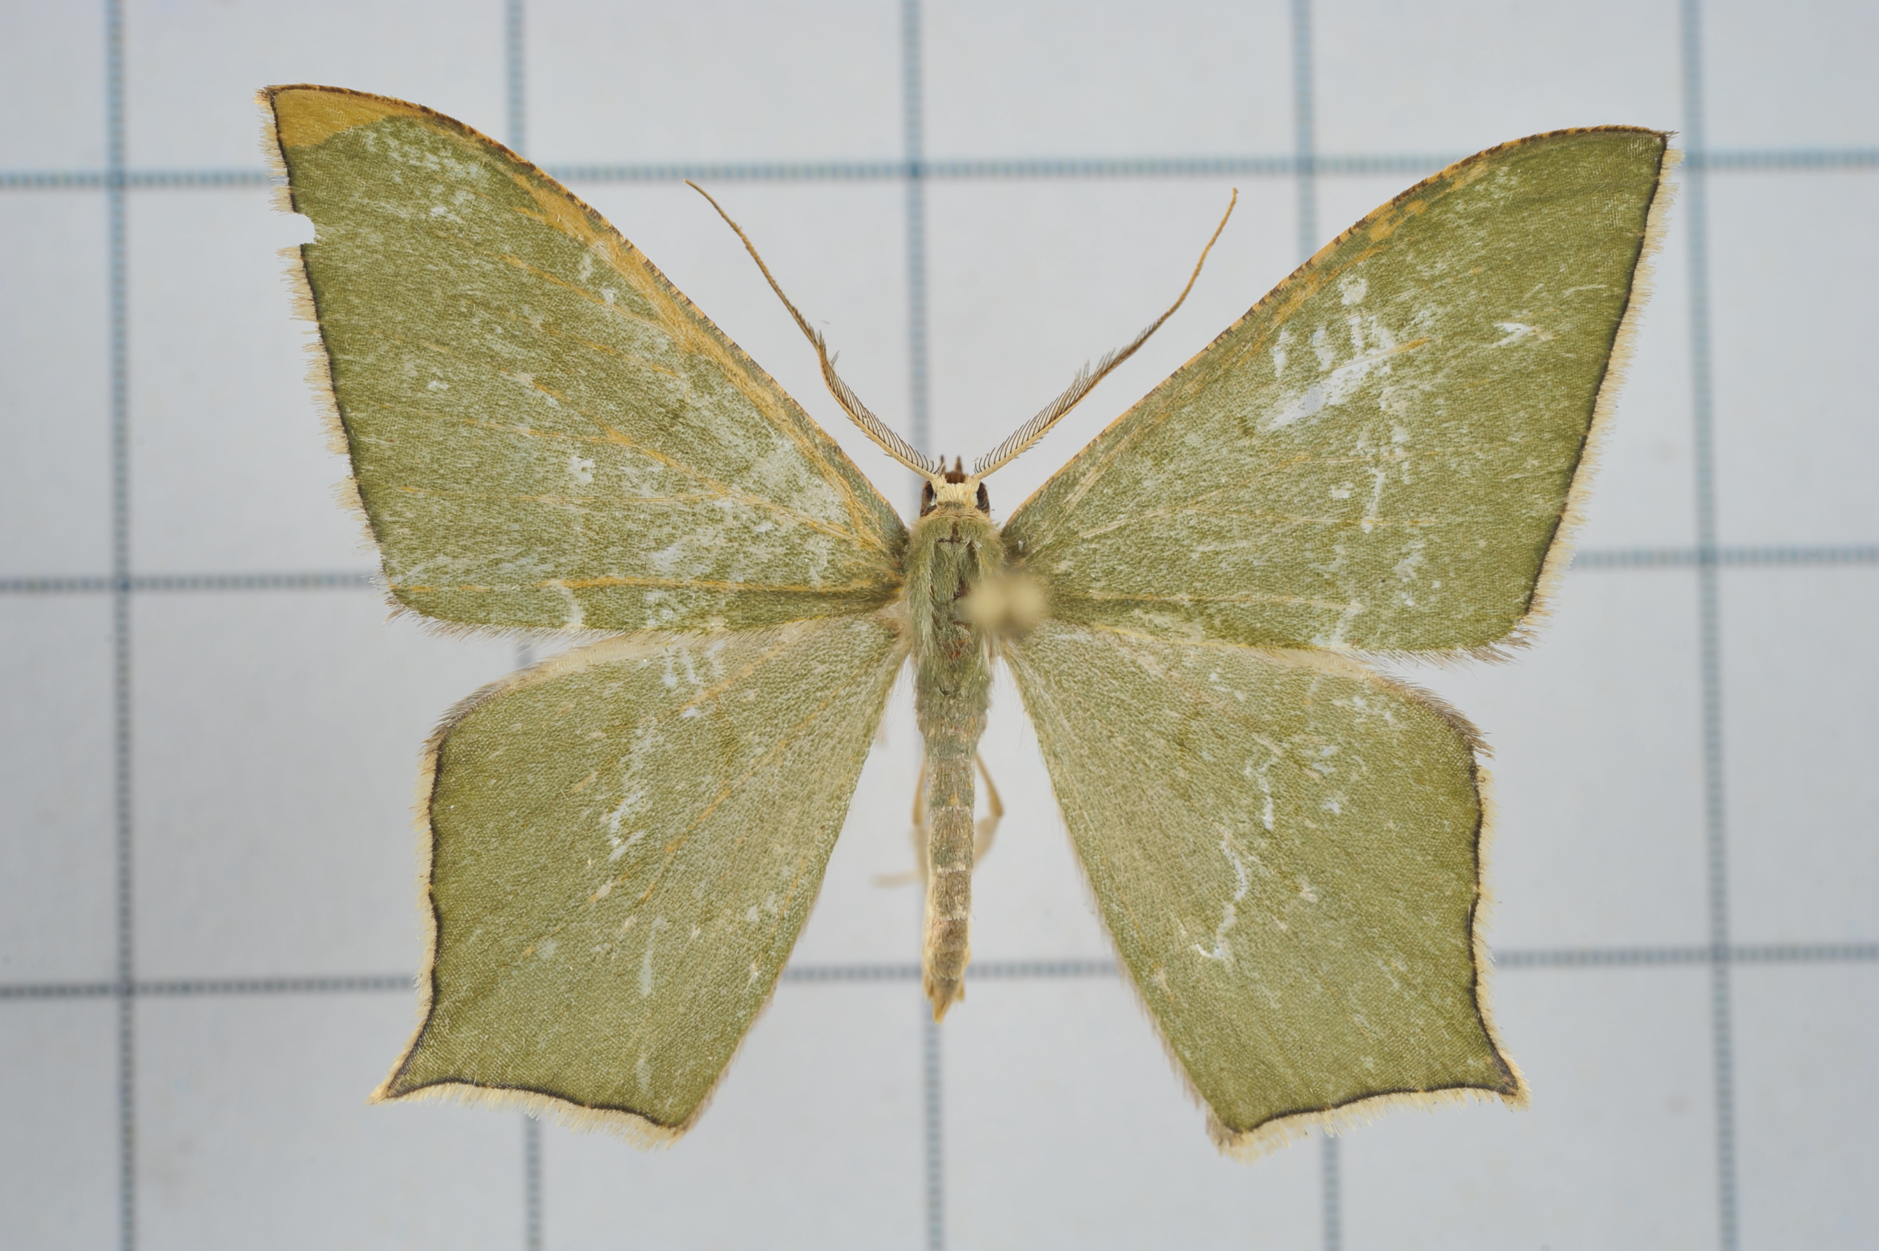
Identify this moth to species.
Maxates quadripunctata
